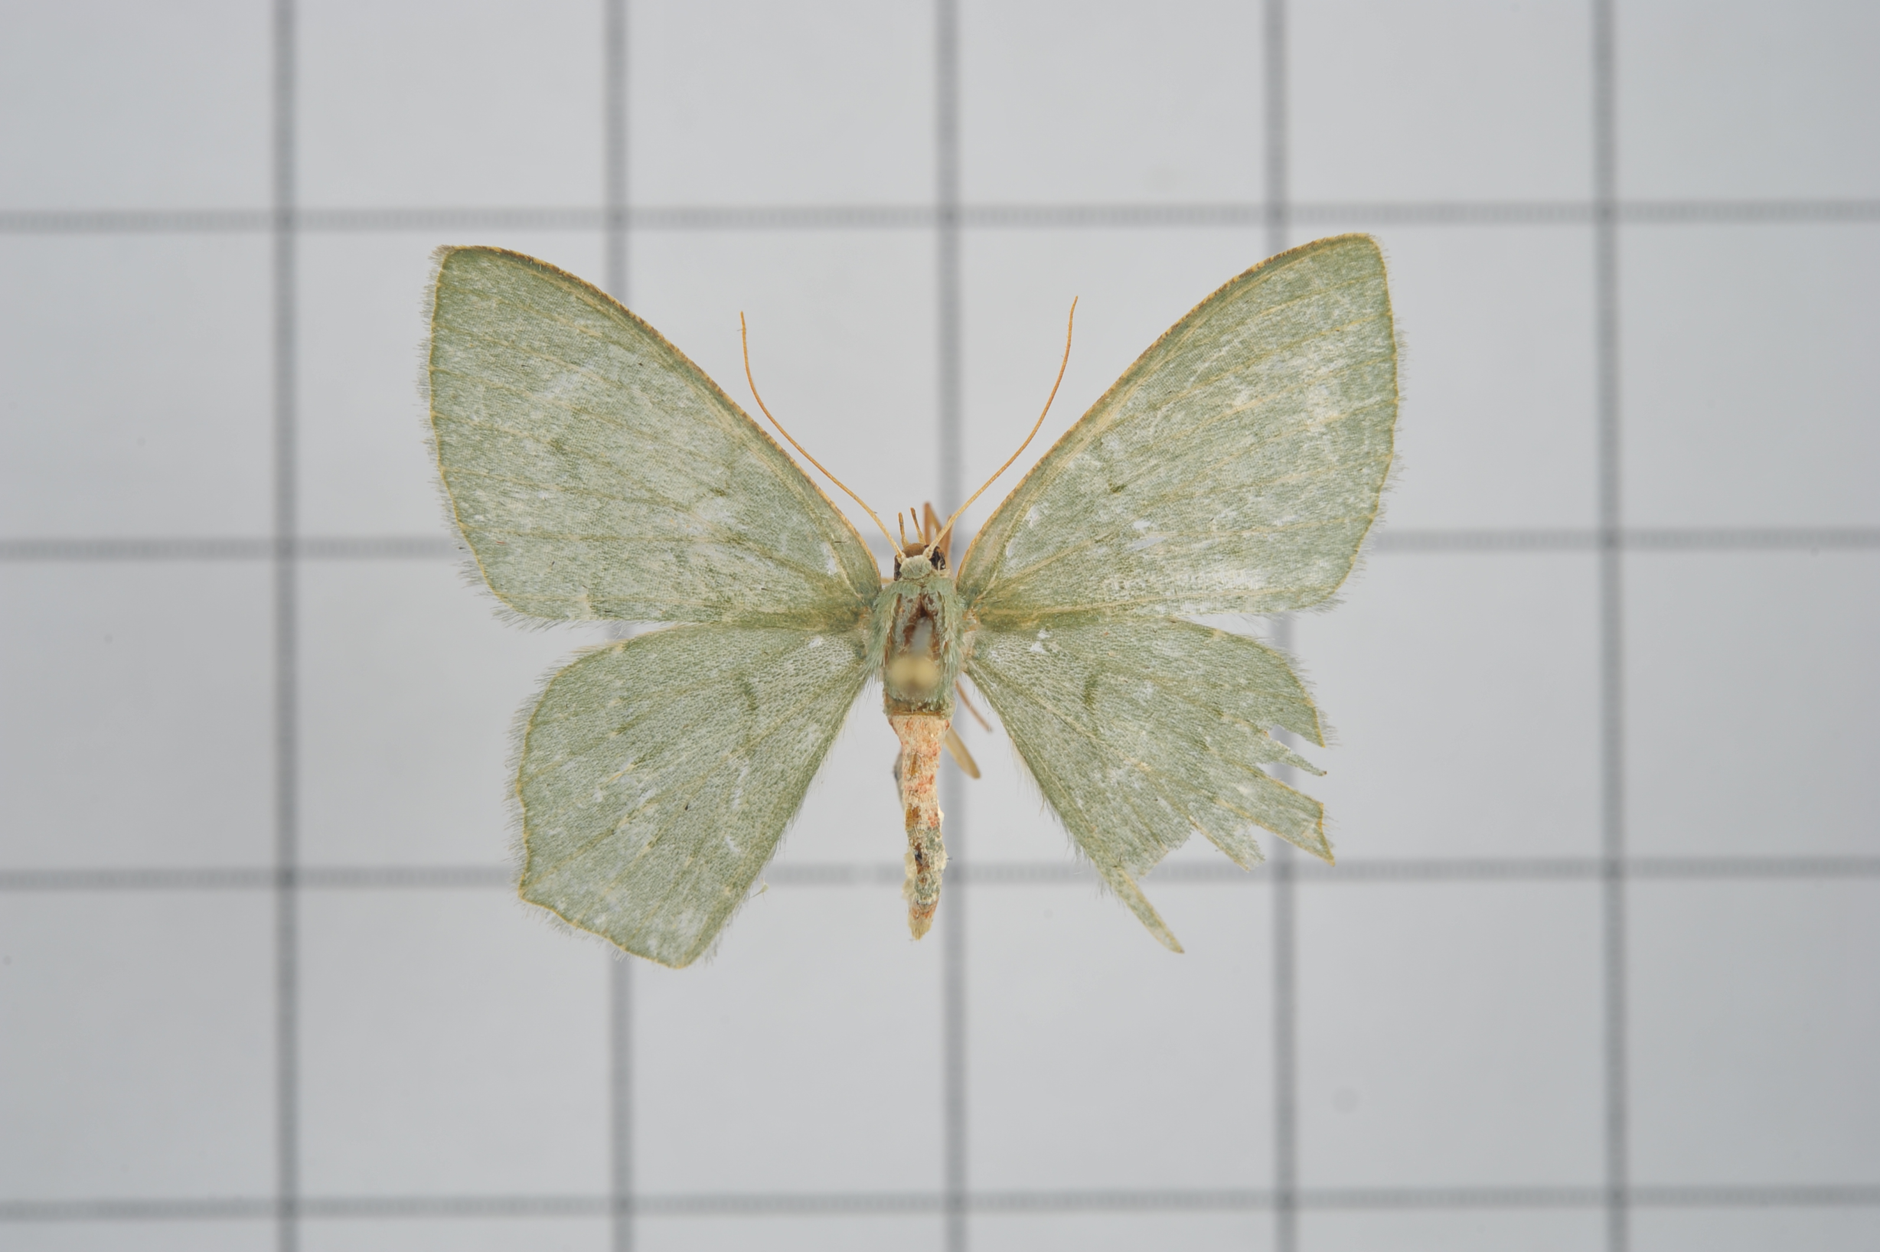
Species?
Chlorissa arcana
